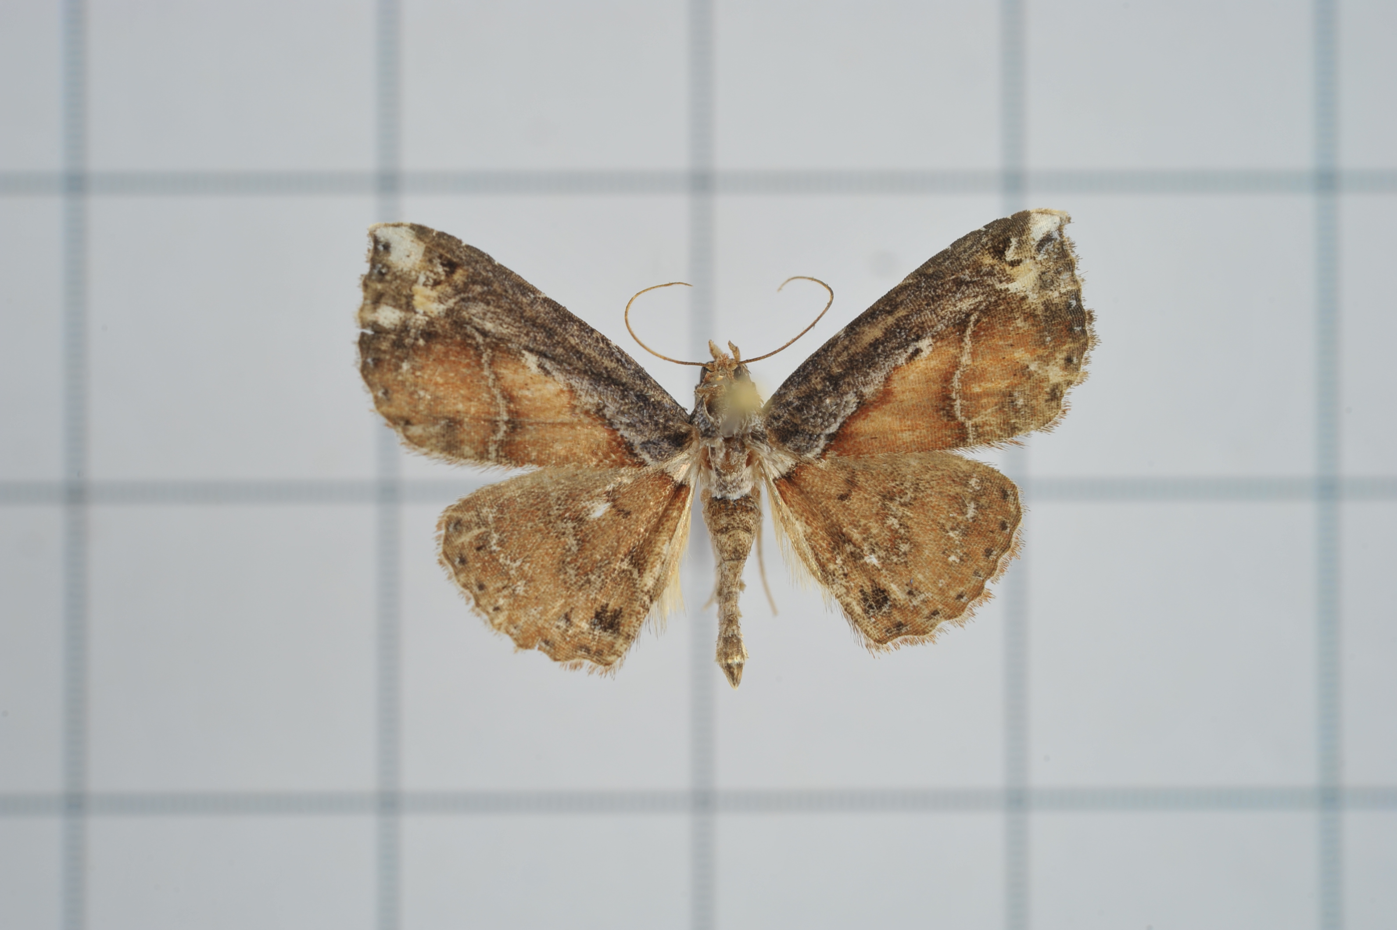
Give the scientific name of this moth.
Zurobata vacillans
